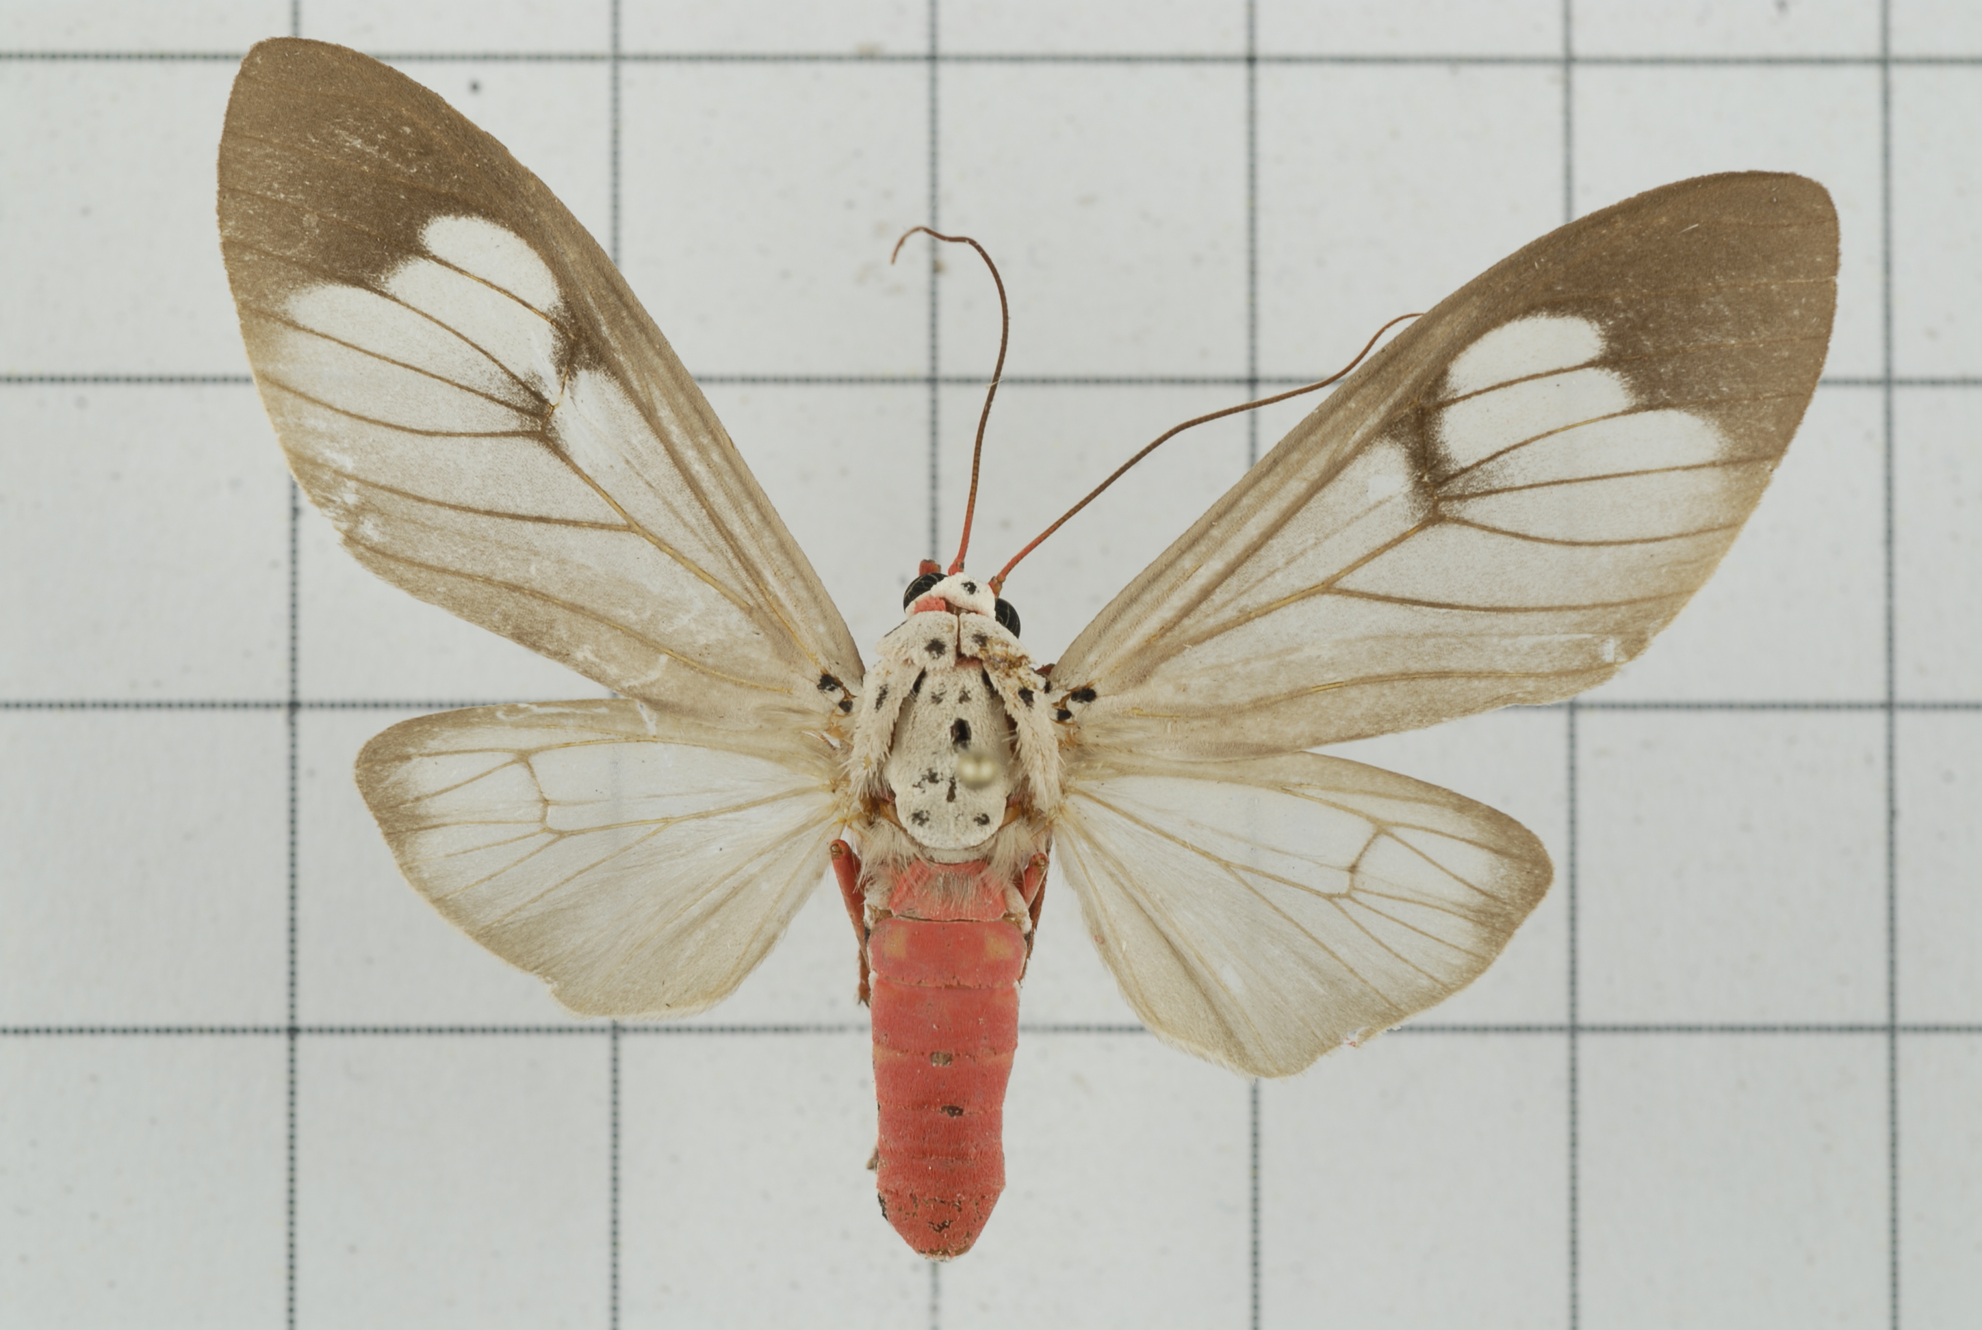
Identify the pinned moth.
Amerila astreus
